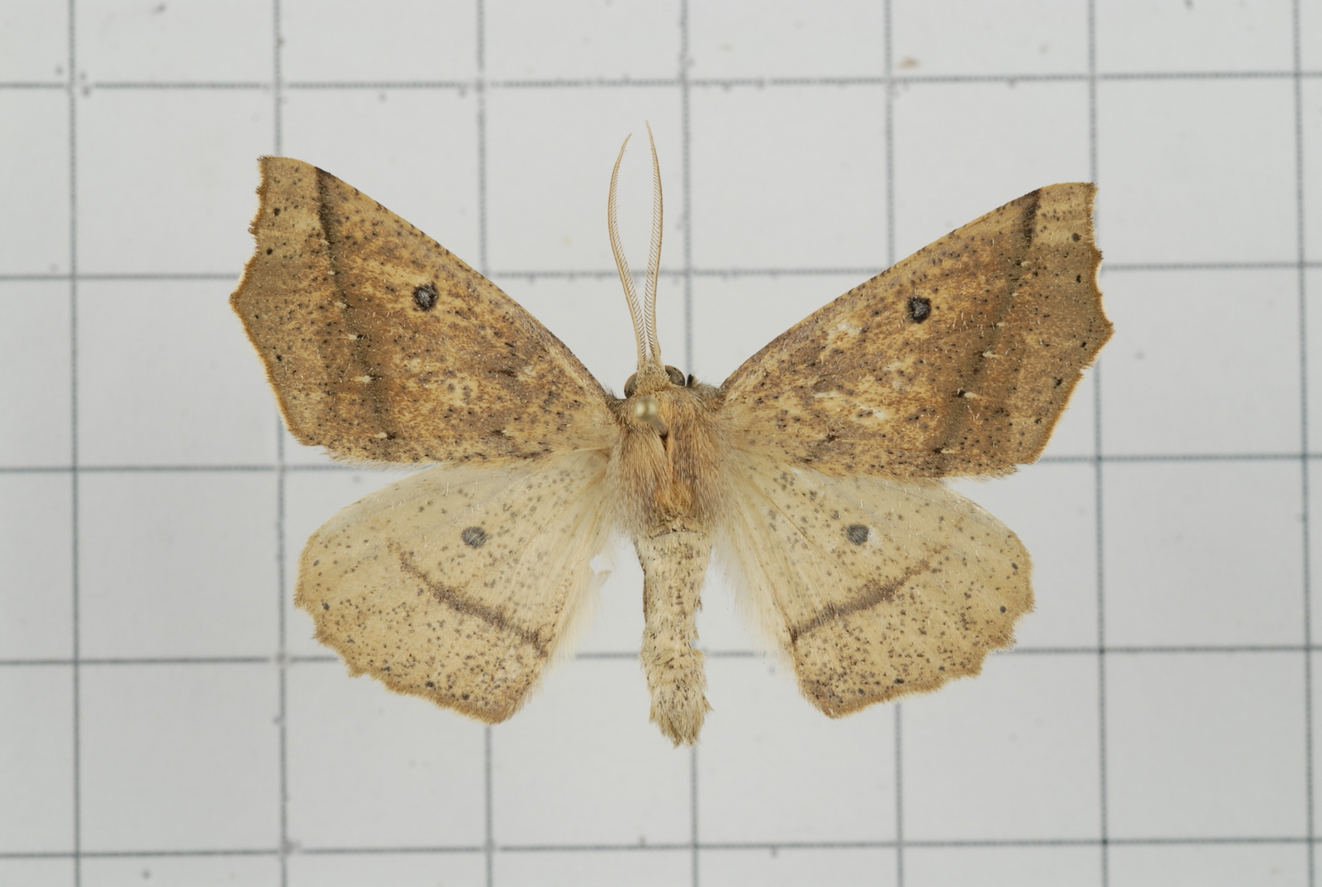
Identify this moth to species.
Odontopera albiguttulata
